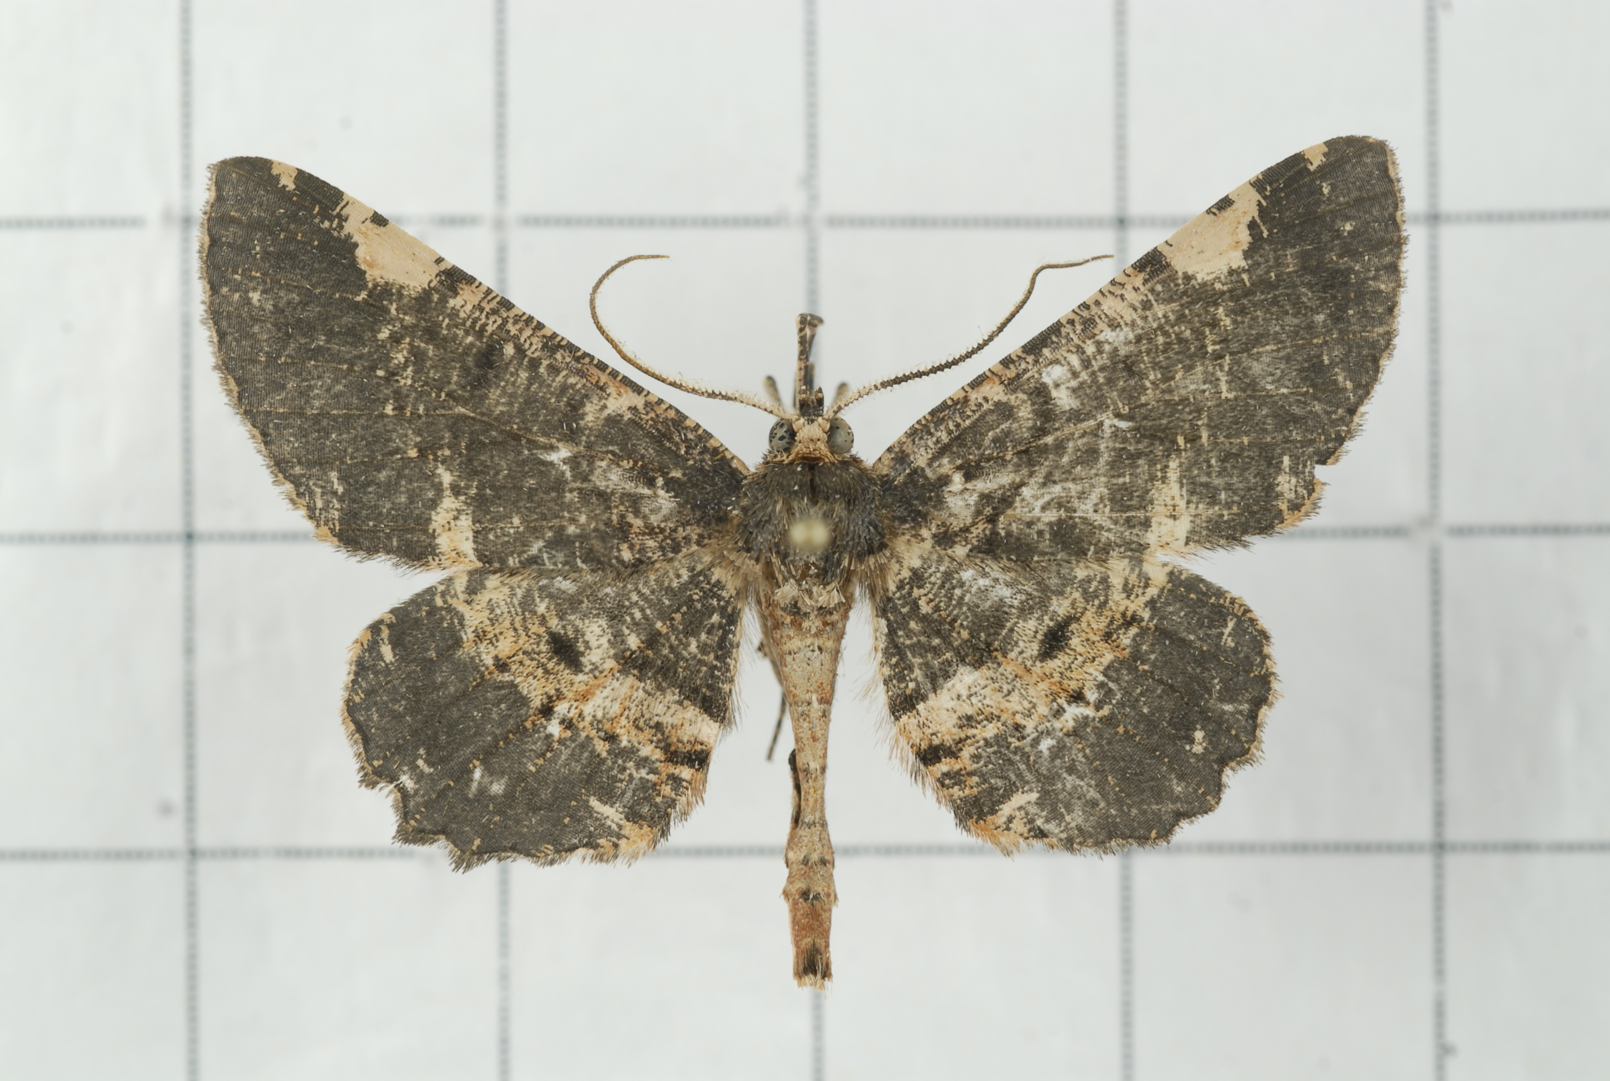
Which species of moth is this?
Abaciscus costimacula
